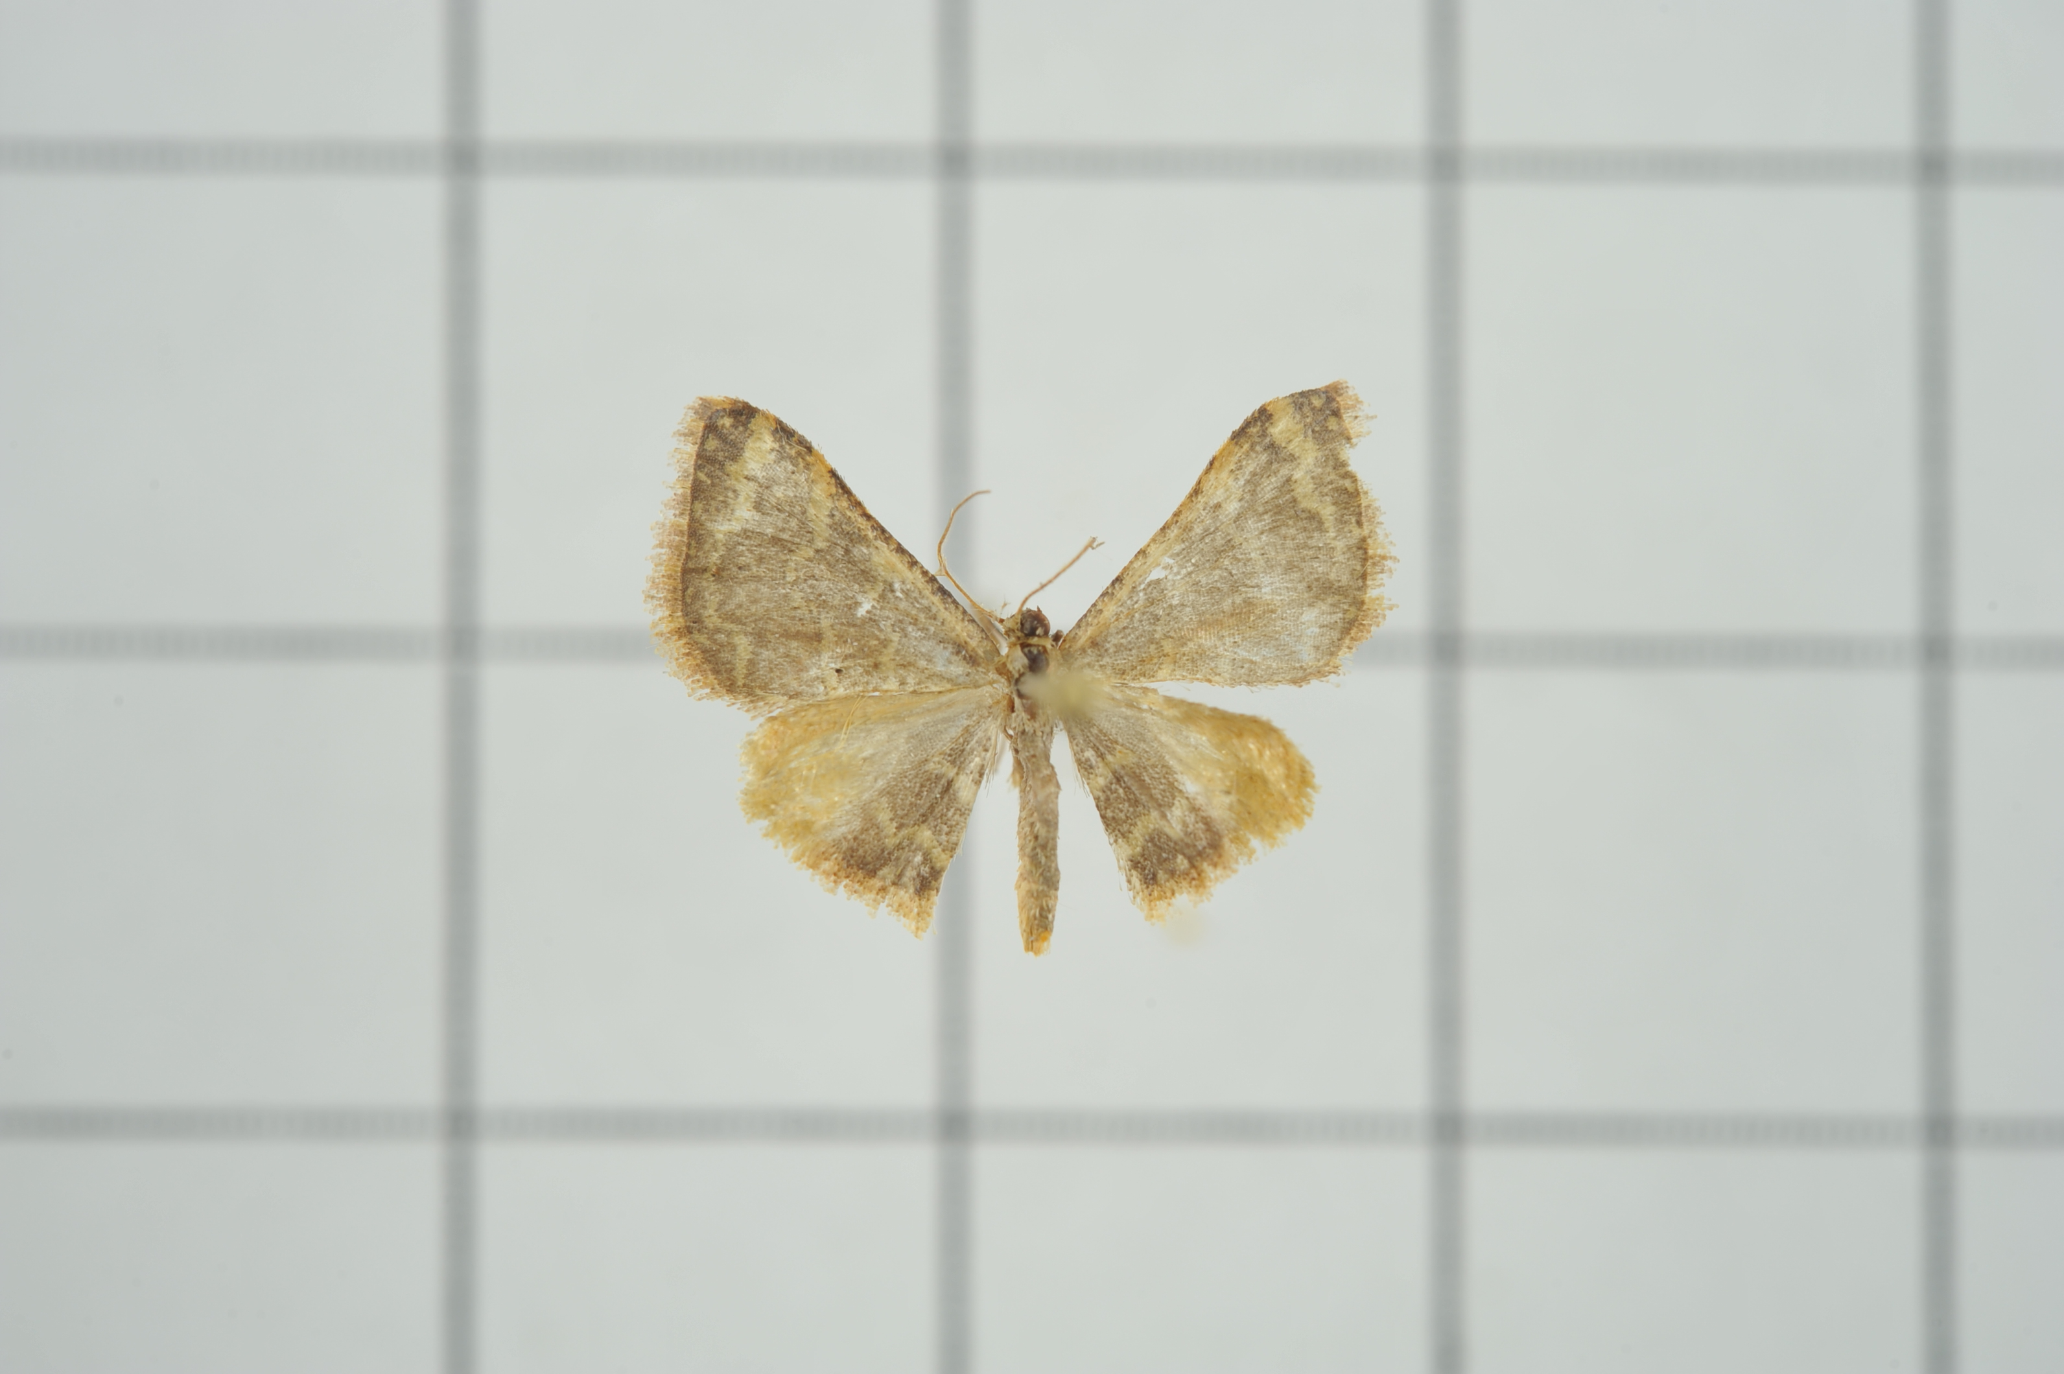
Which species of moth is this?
Lophophleps purpurea
